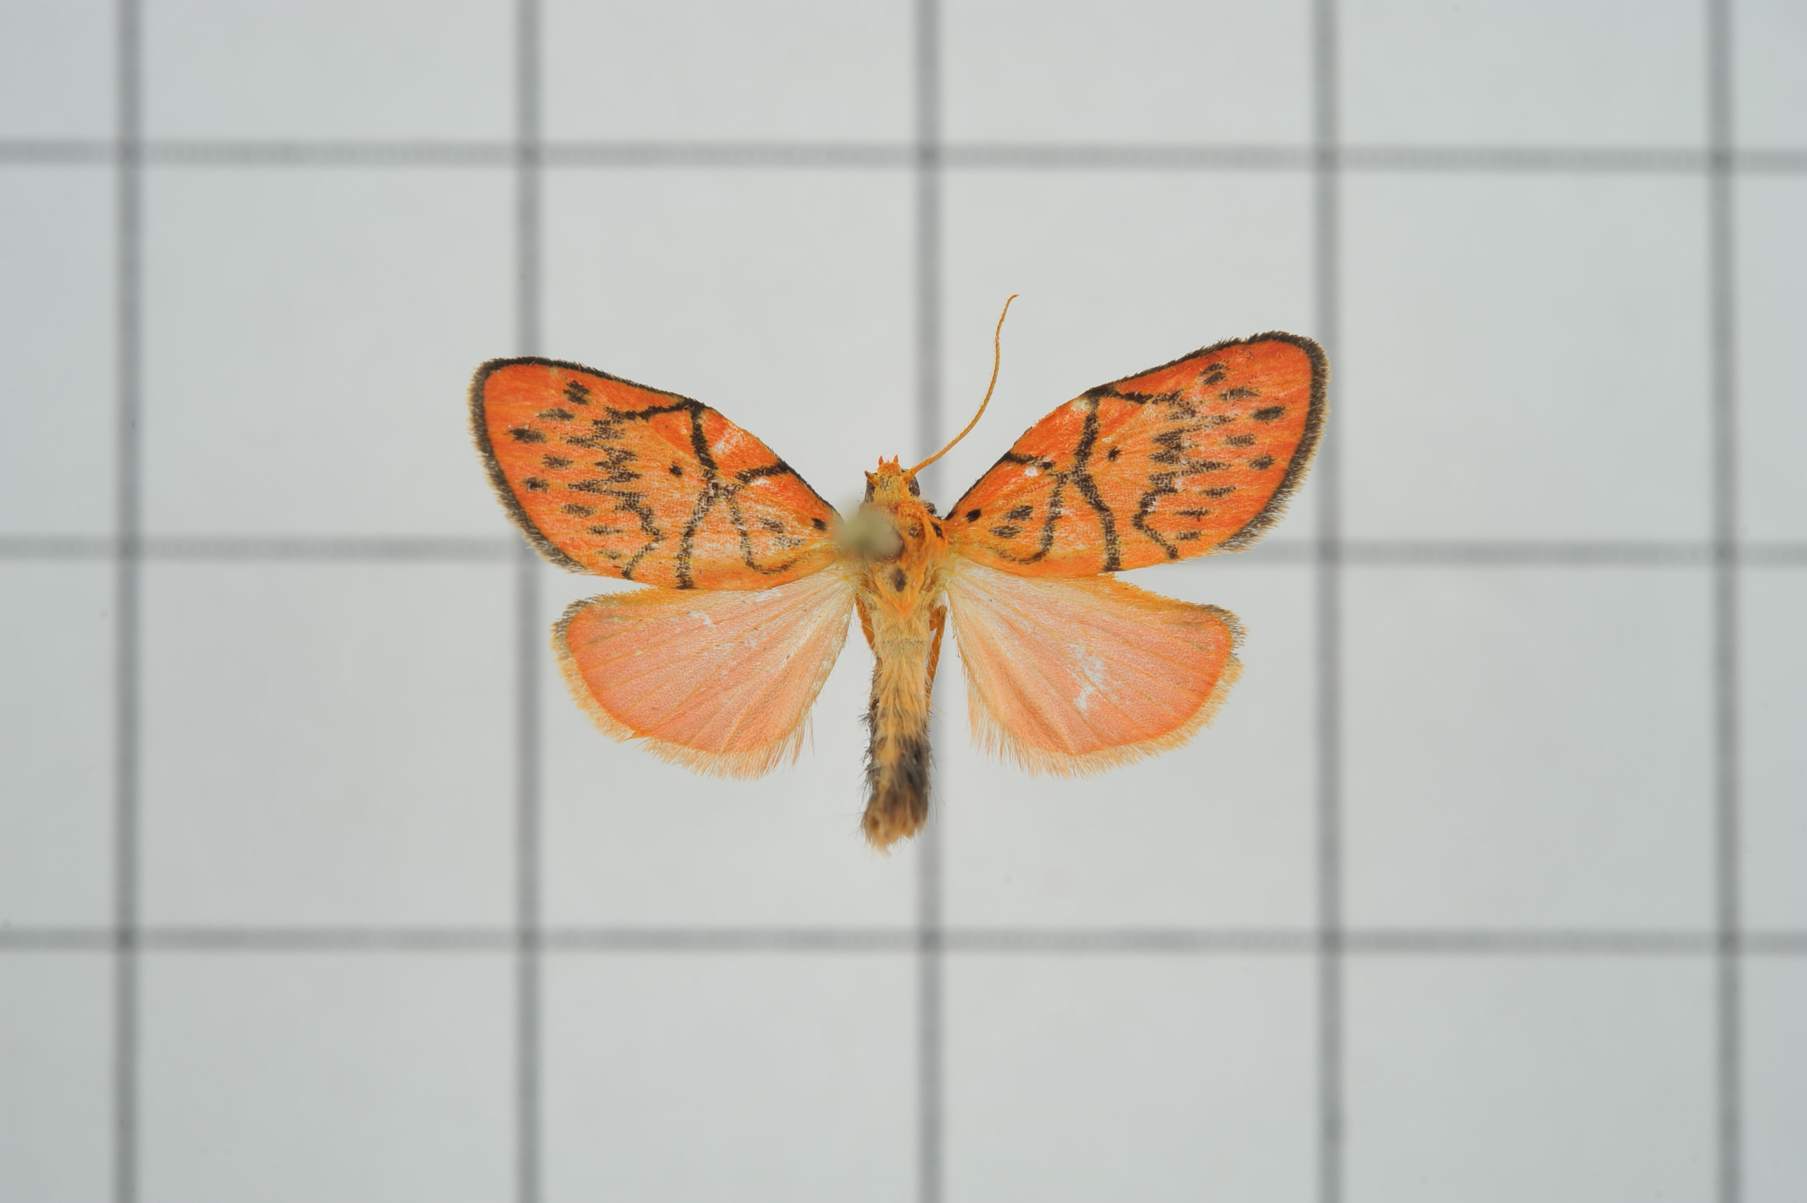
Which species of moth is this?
Aberrasine lichenshihi
